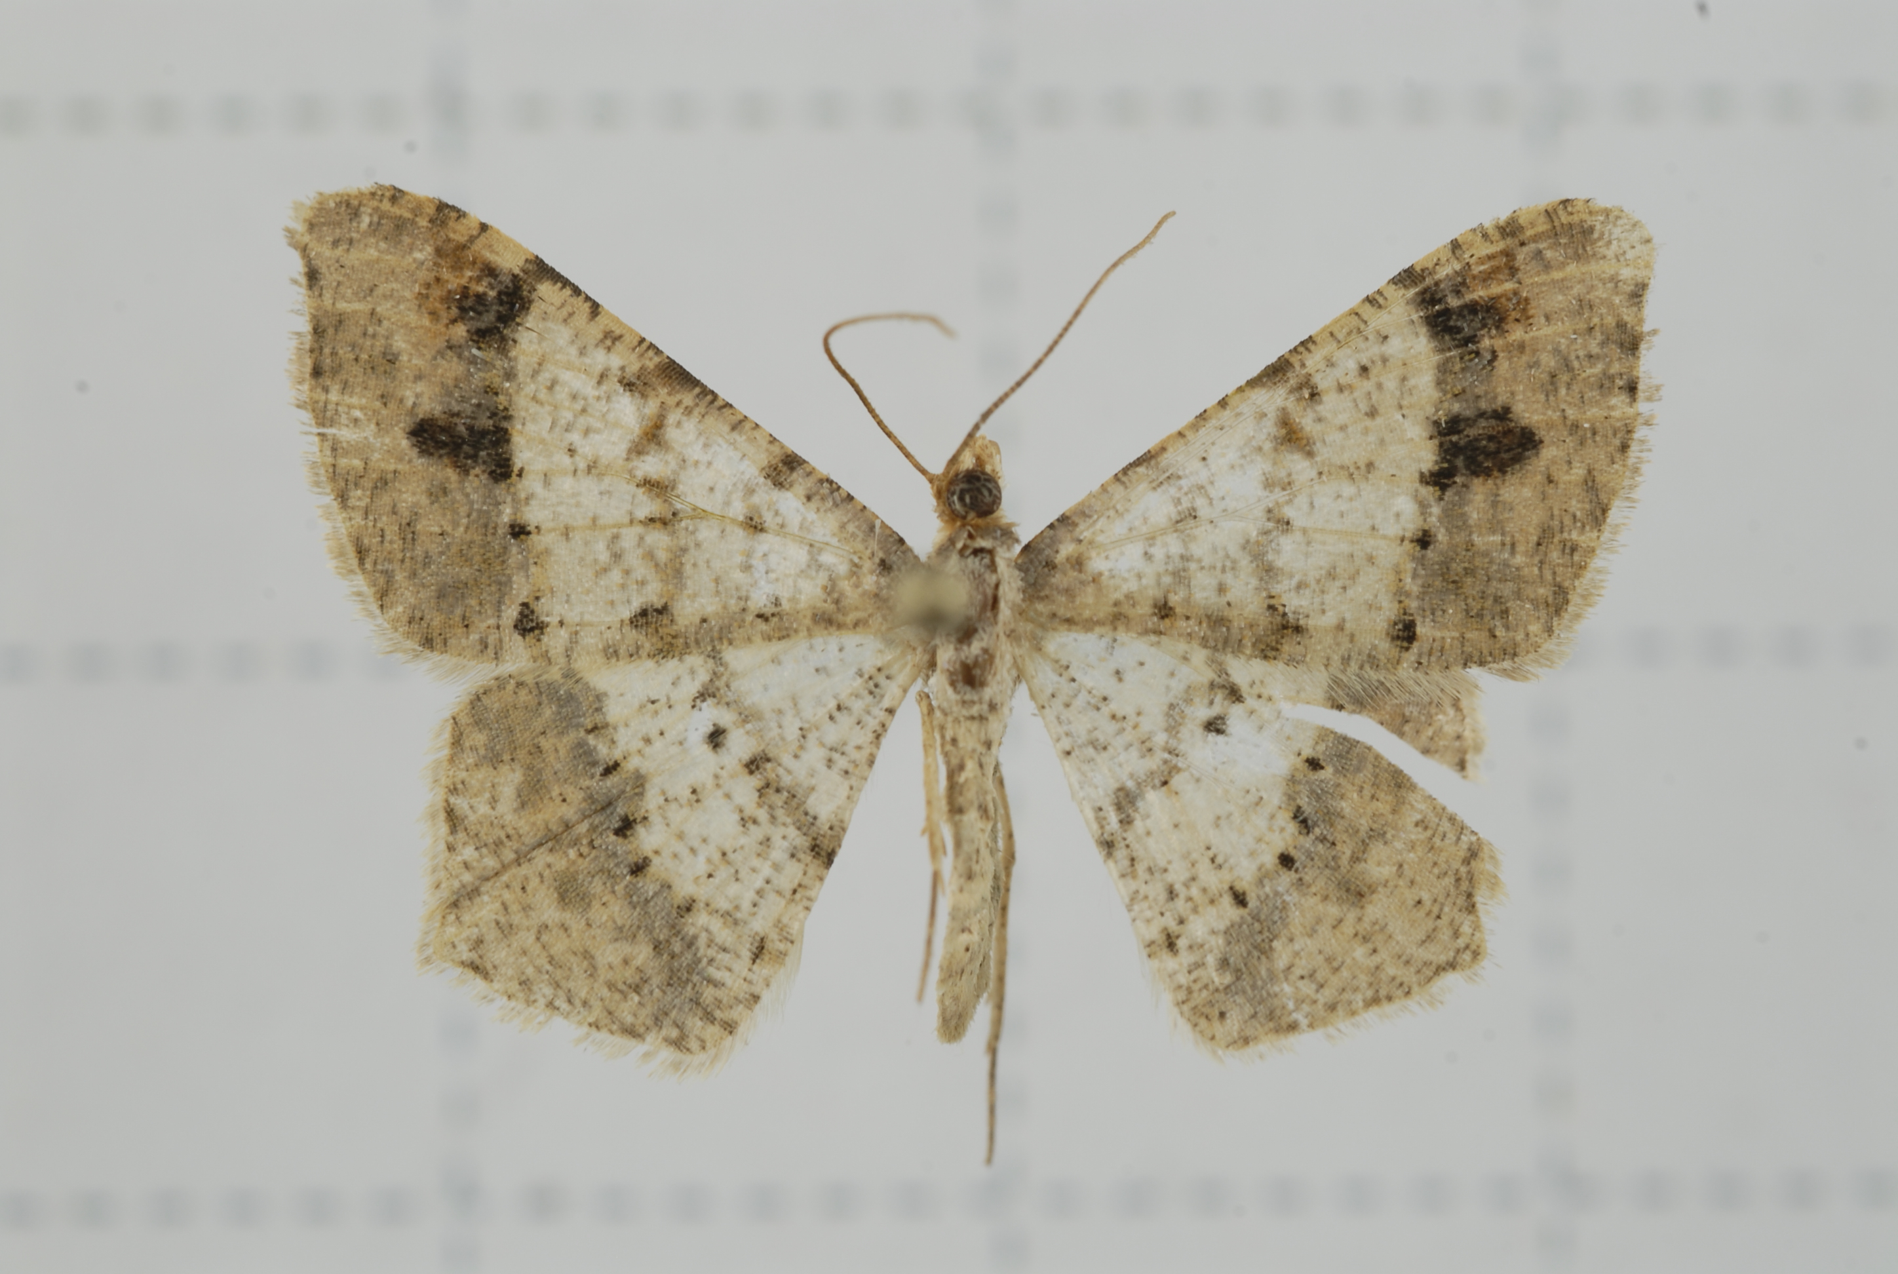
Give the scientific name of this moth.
Macaria abydata
